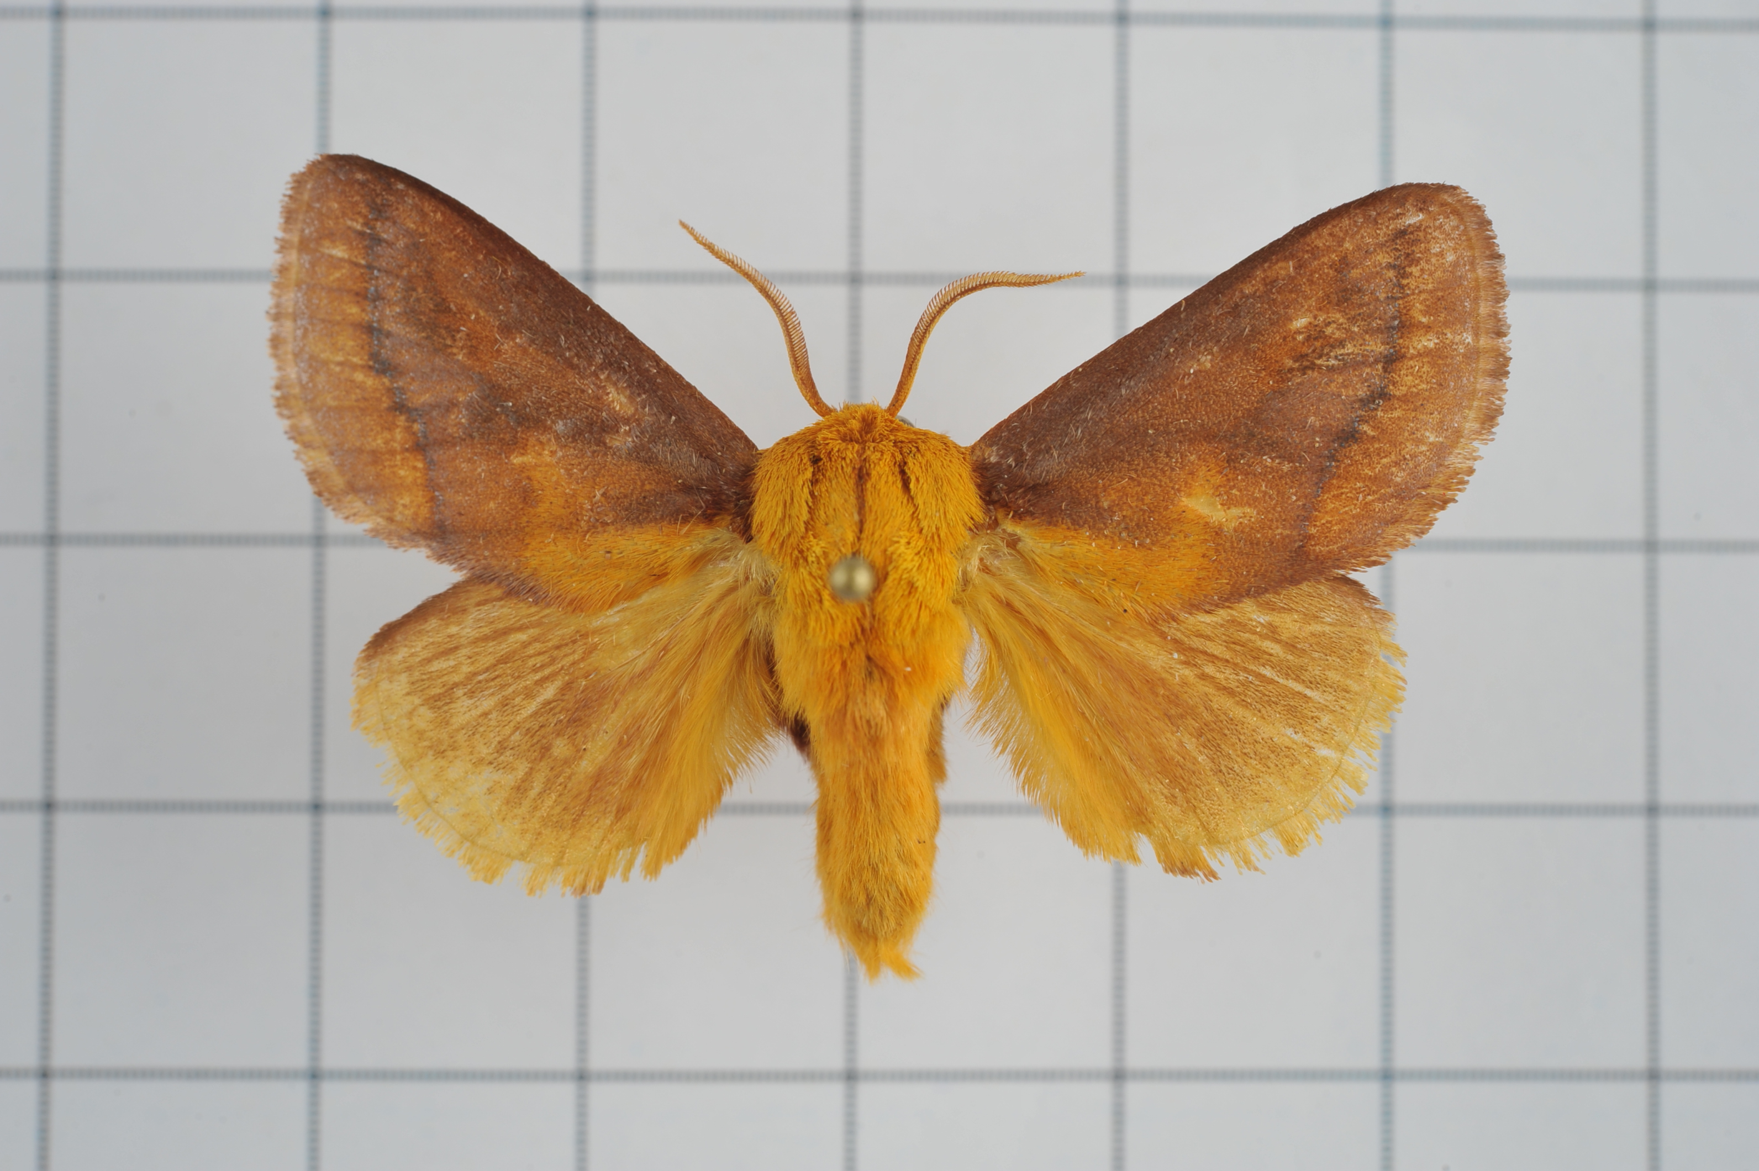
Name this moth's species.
Narosoideus flavidorsalis
